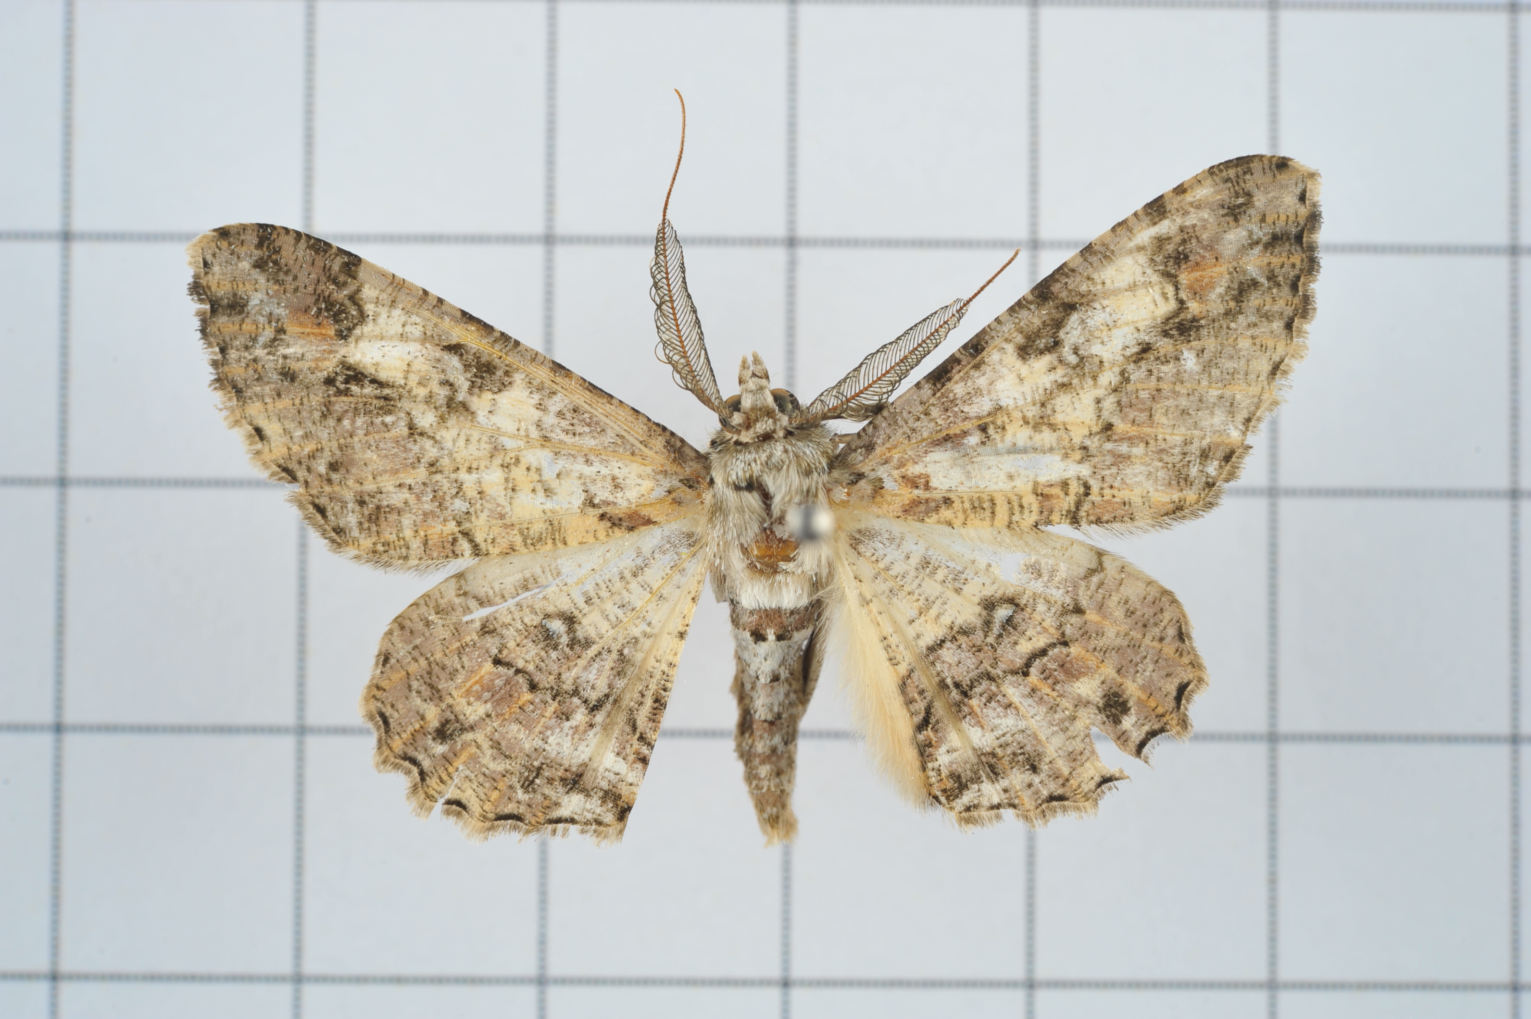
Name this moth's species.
Cleora fraterna
